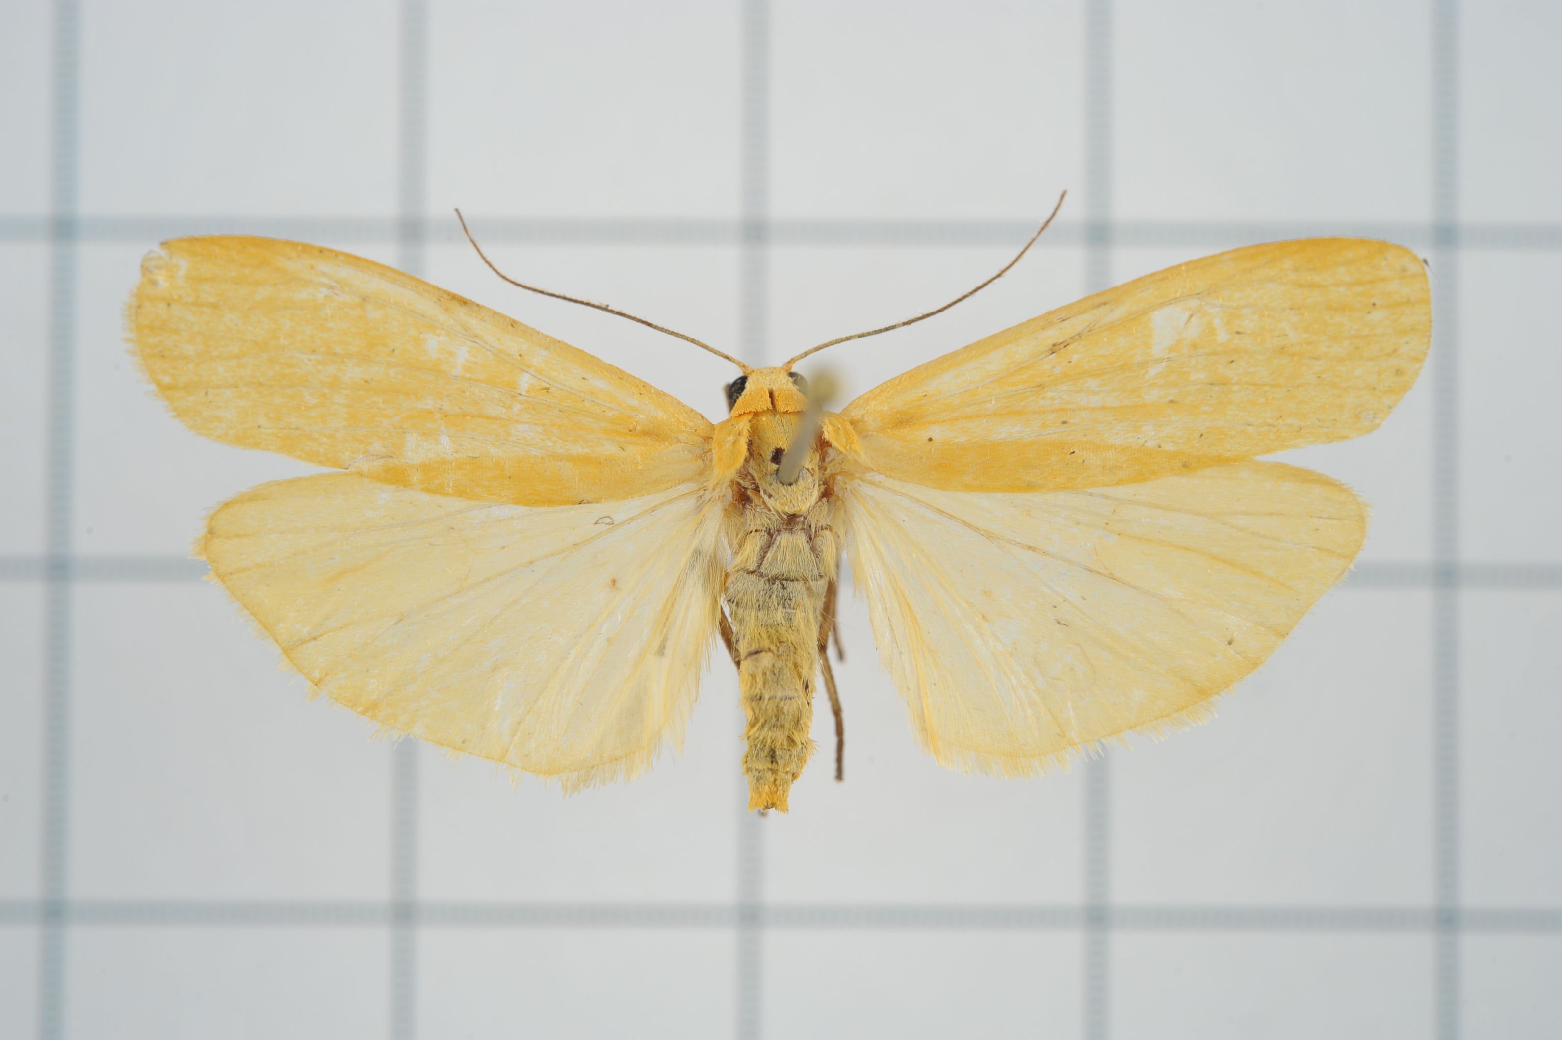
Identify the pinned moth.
Katha magnata magnata
